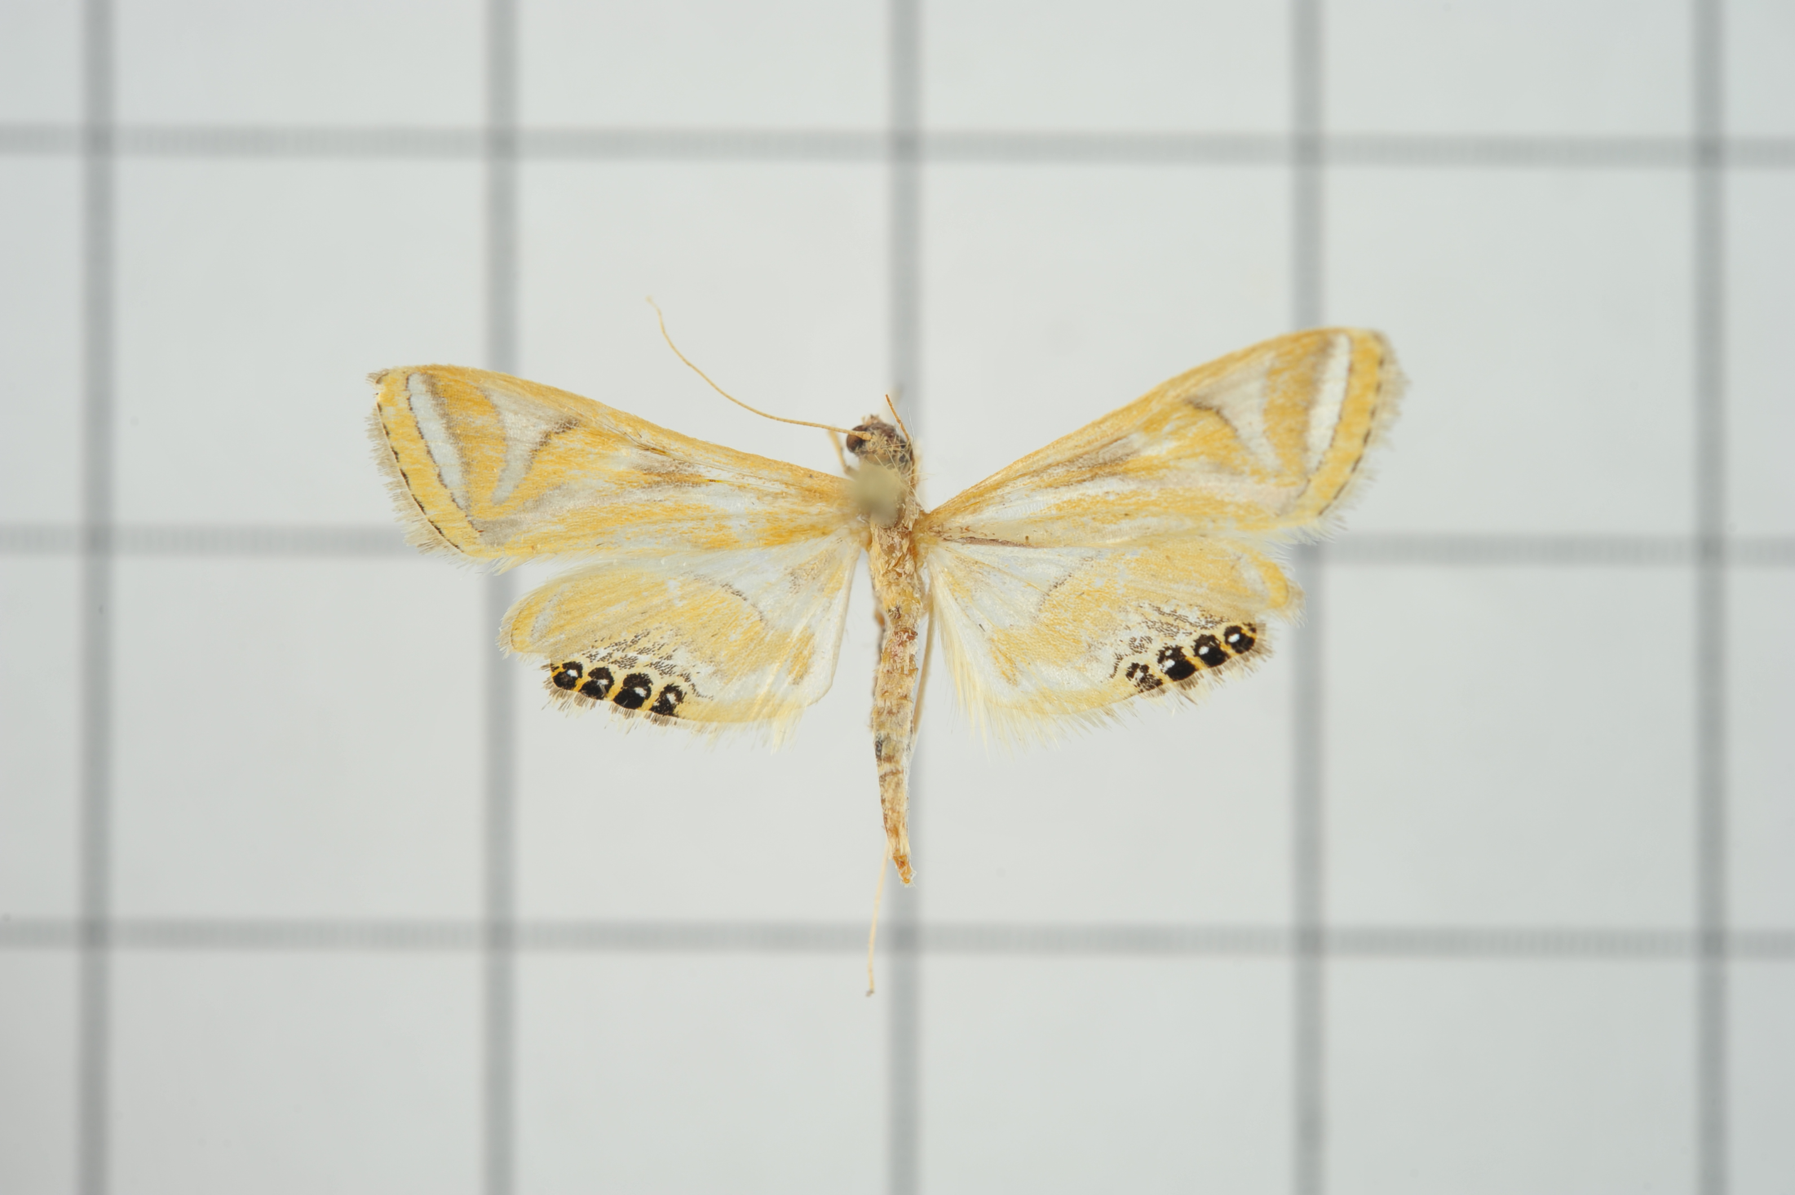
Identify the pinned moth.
Eoophyla conjunctalis
